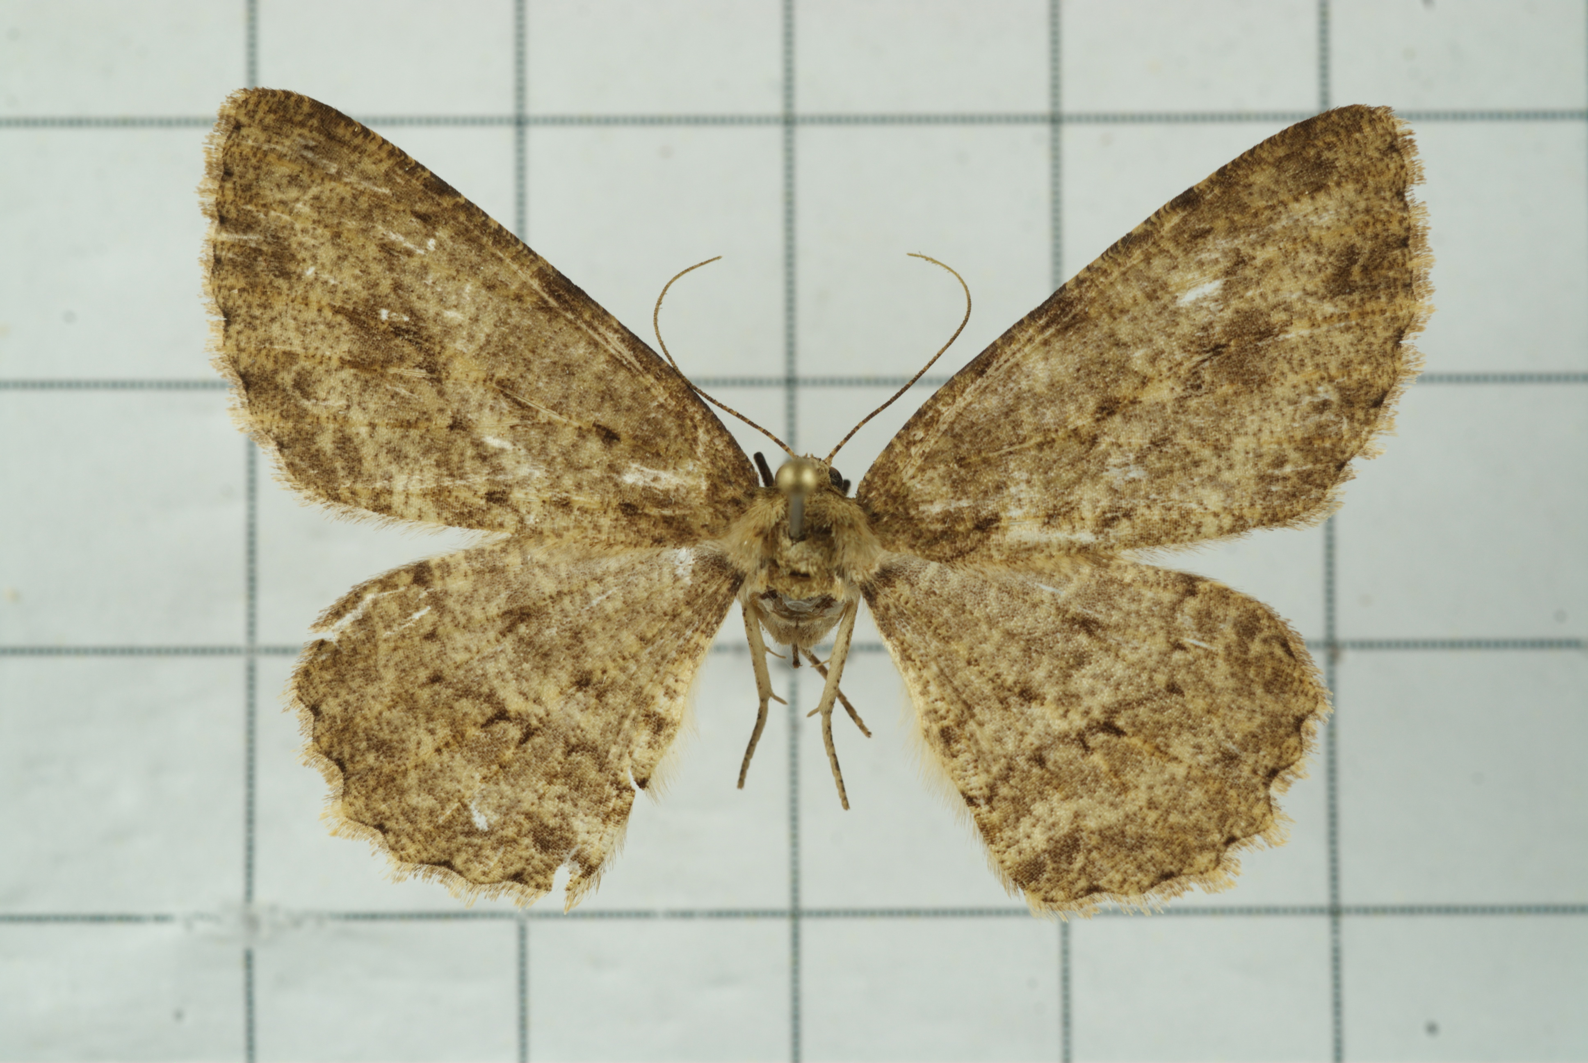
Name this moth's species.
Ectropis bhurmitra
